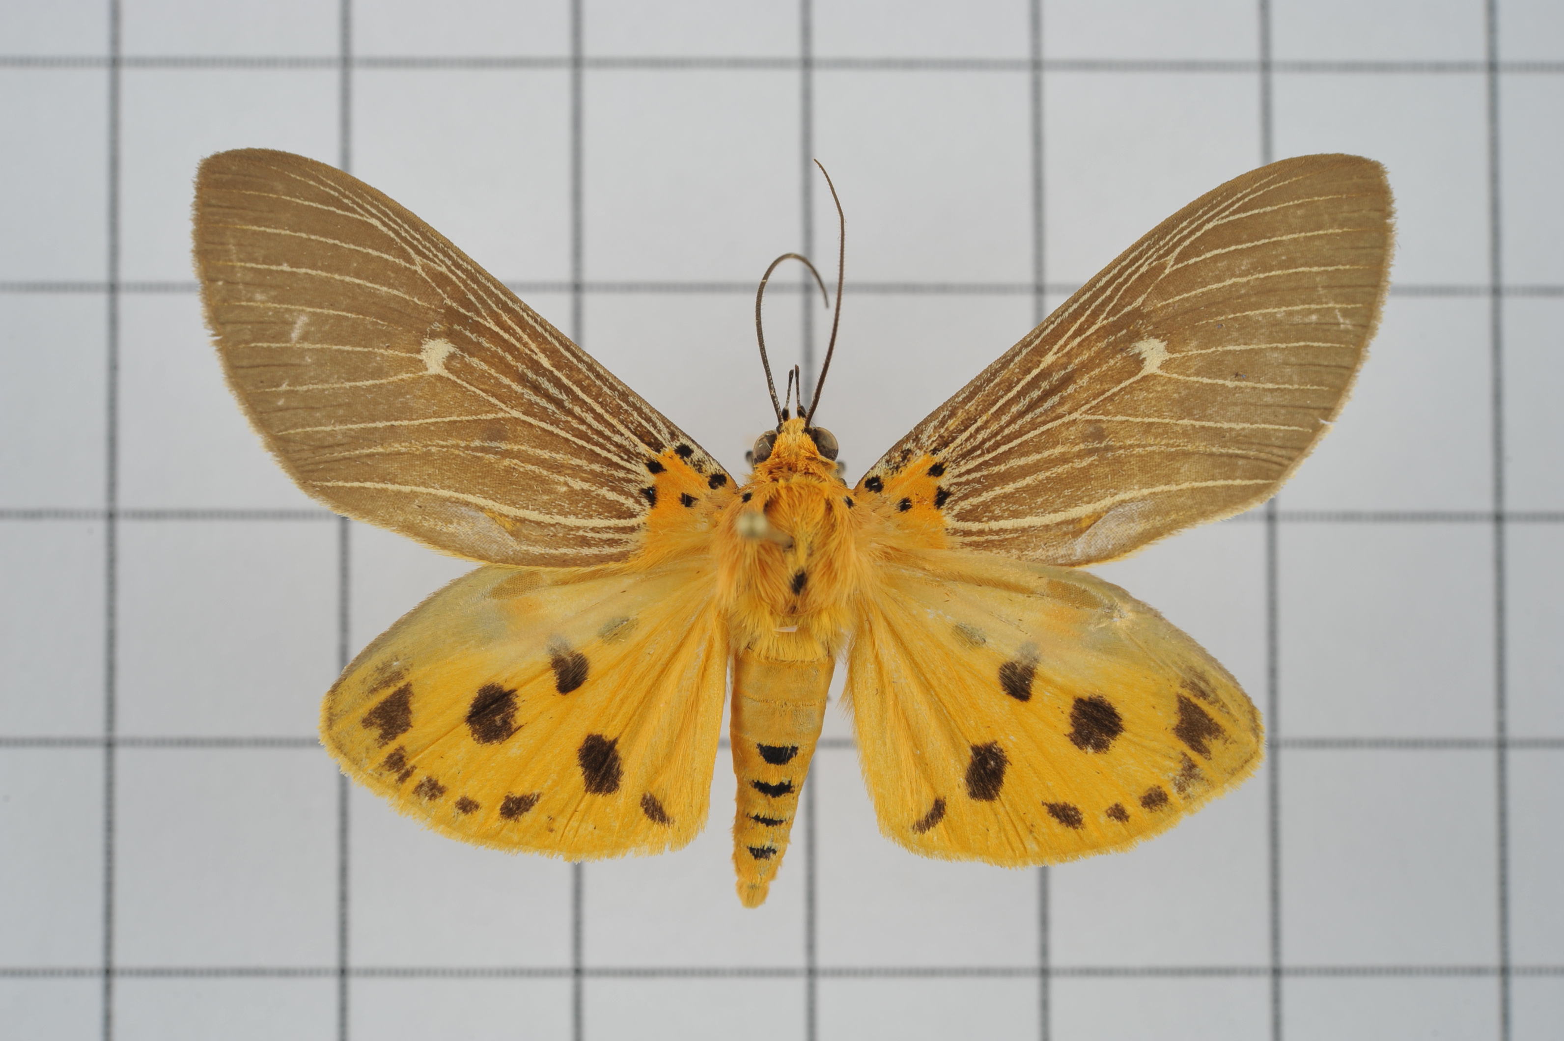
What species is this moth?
Asota caricae
